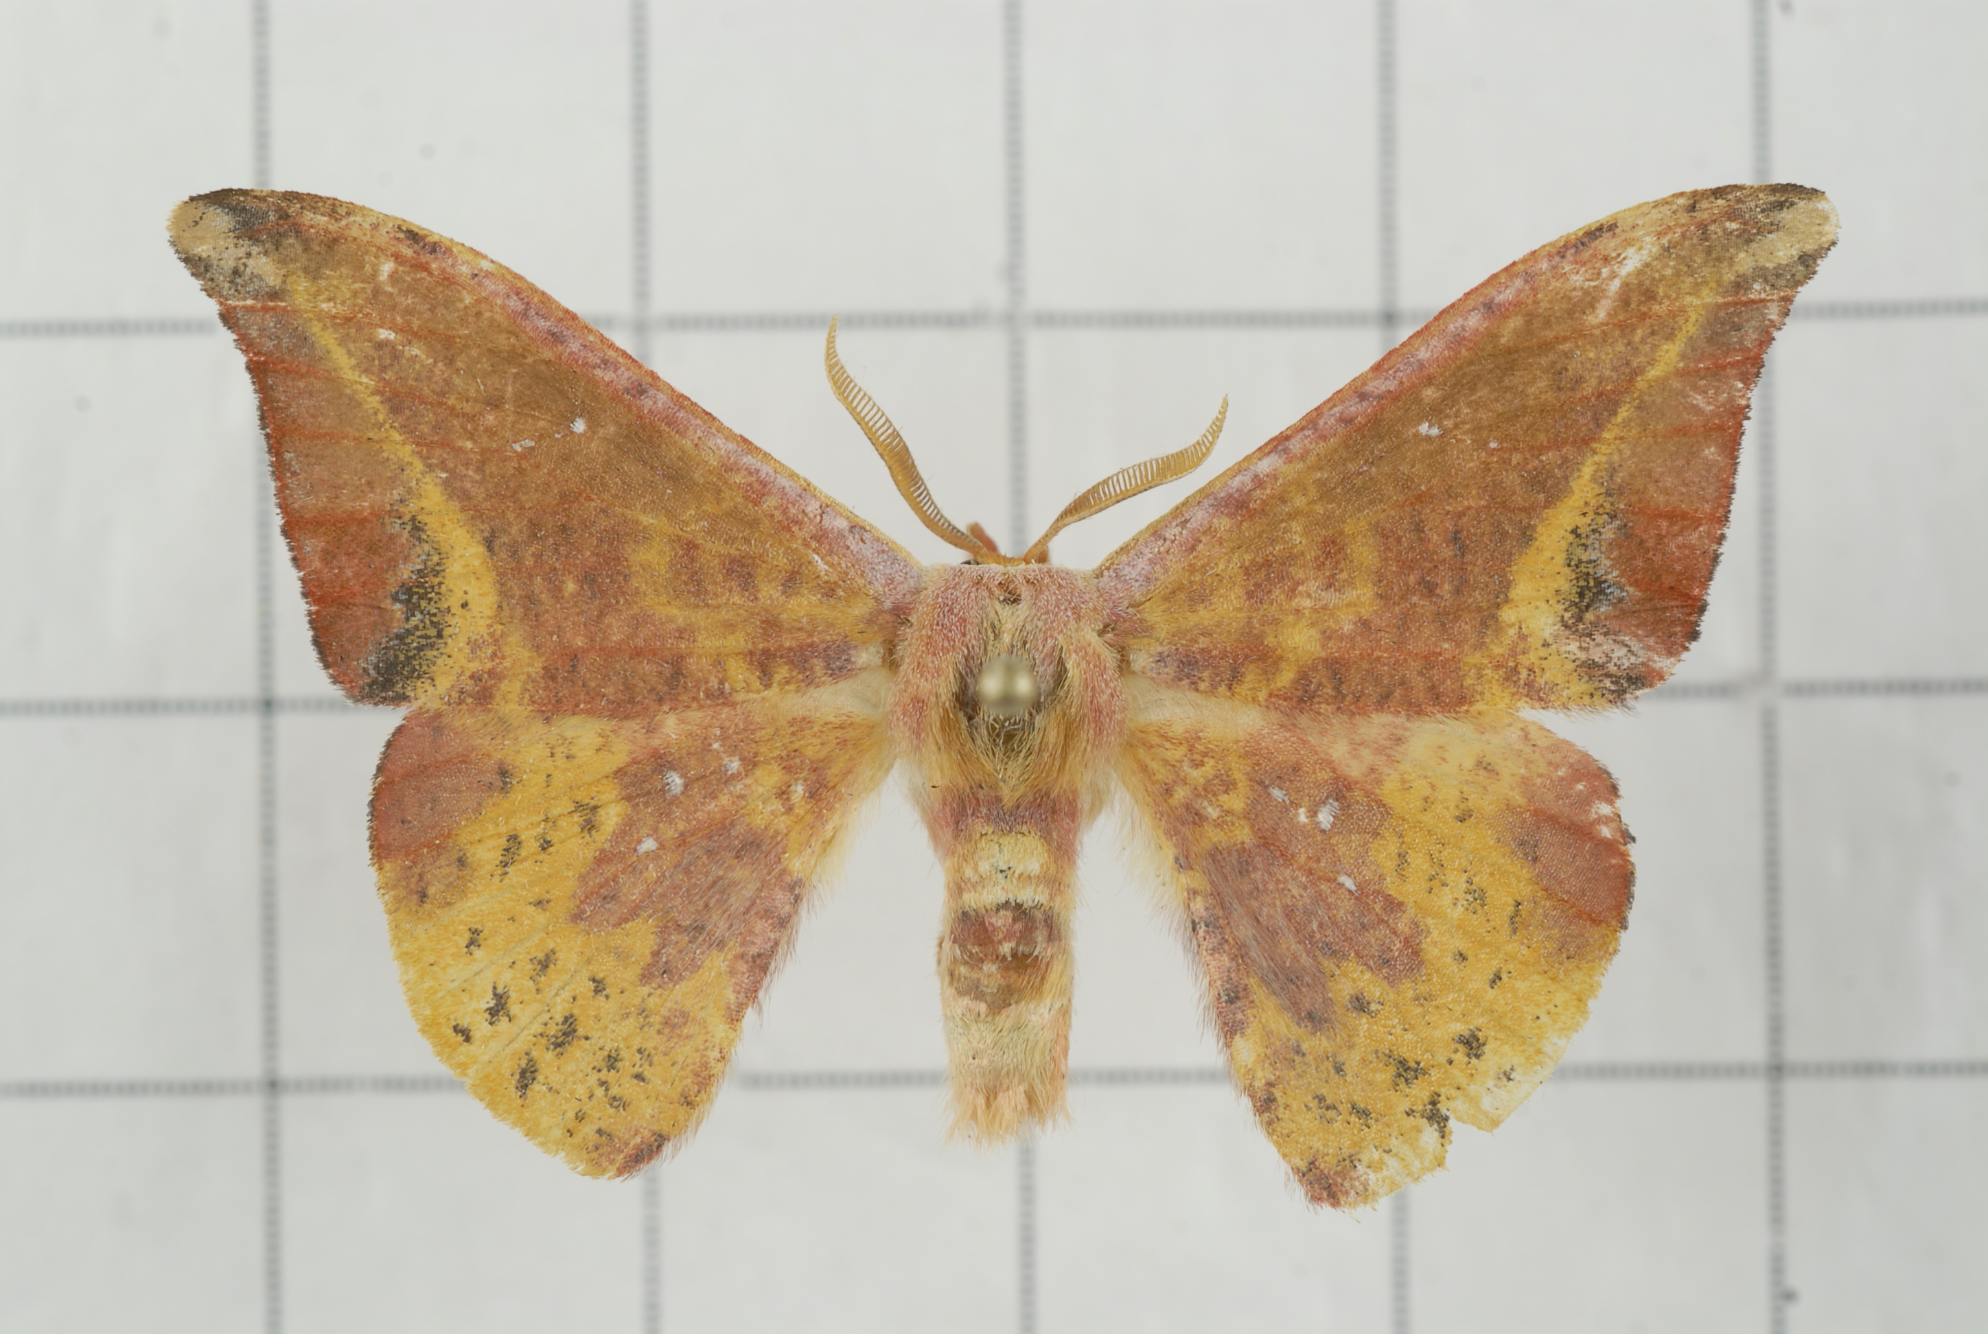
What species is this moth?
Oreta fuscopurpurea
